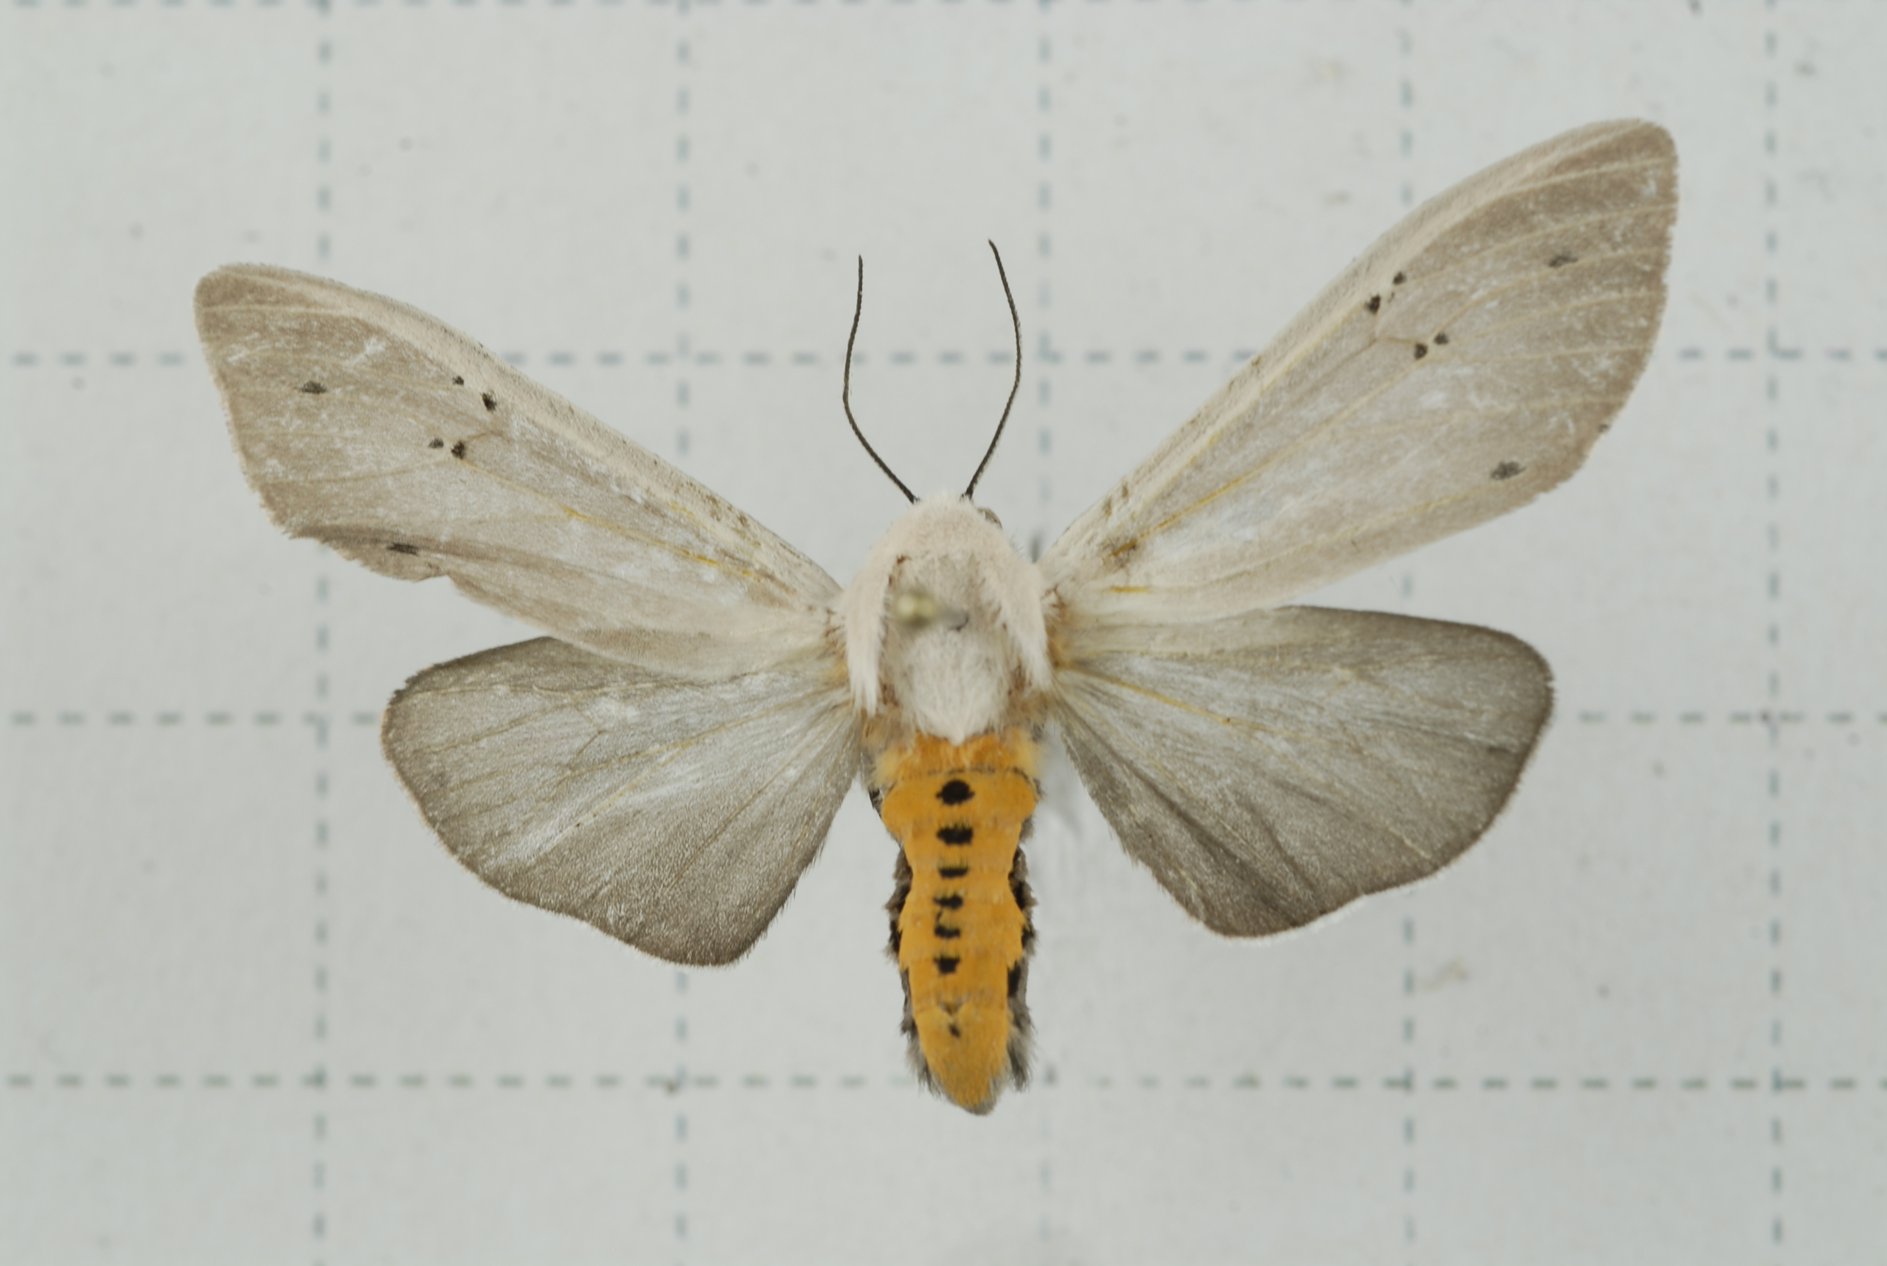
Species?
Creatonotos transiens koni
